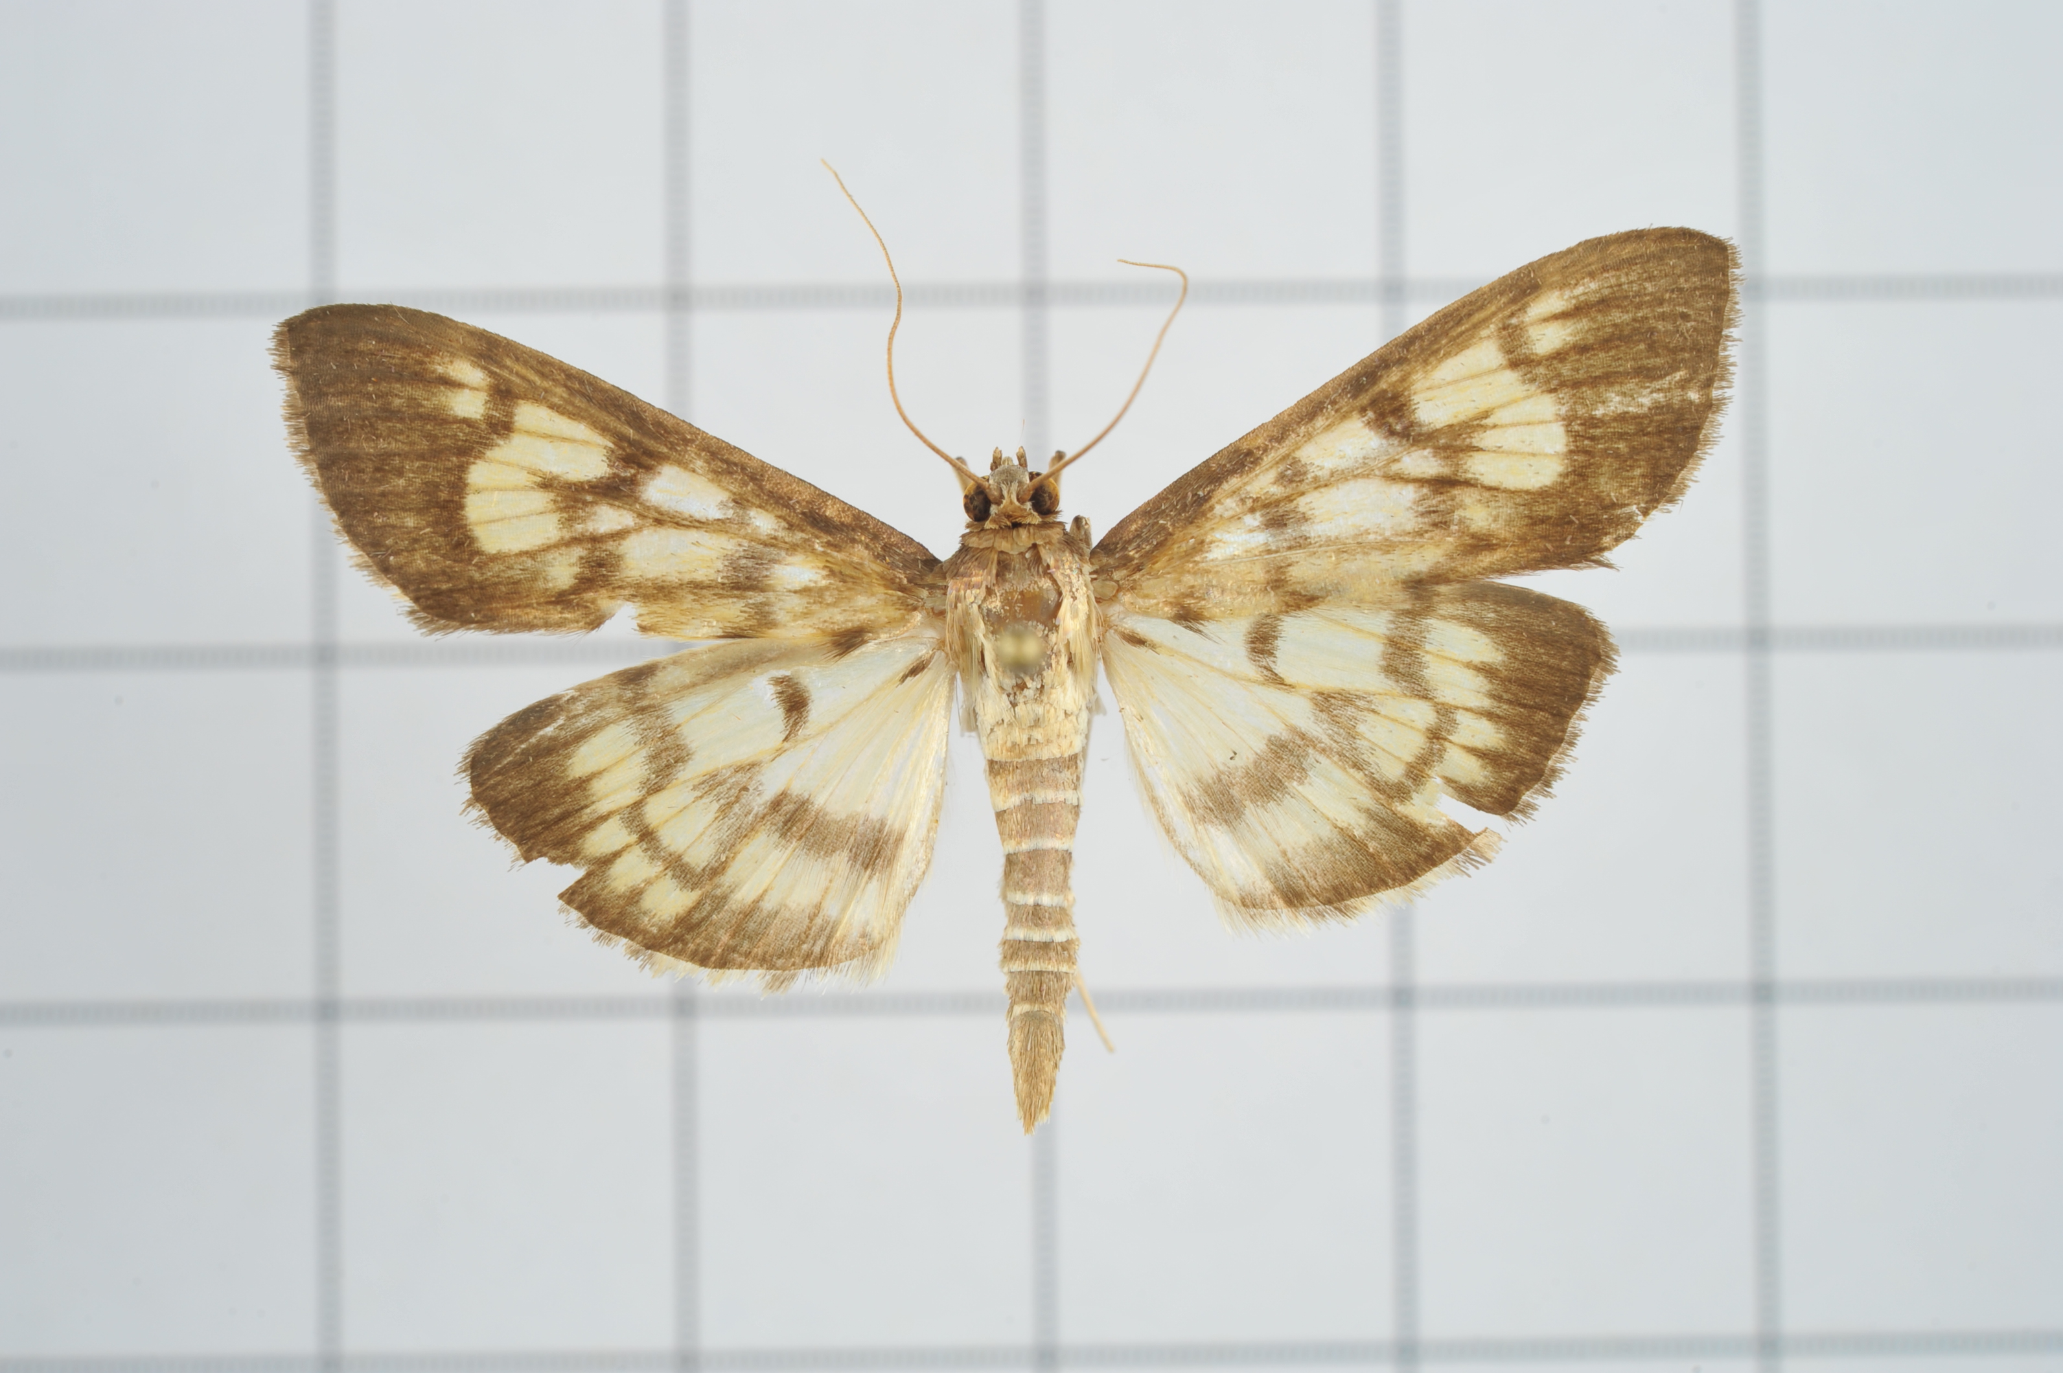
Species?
Syllepte taiwanalis
